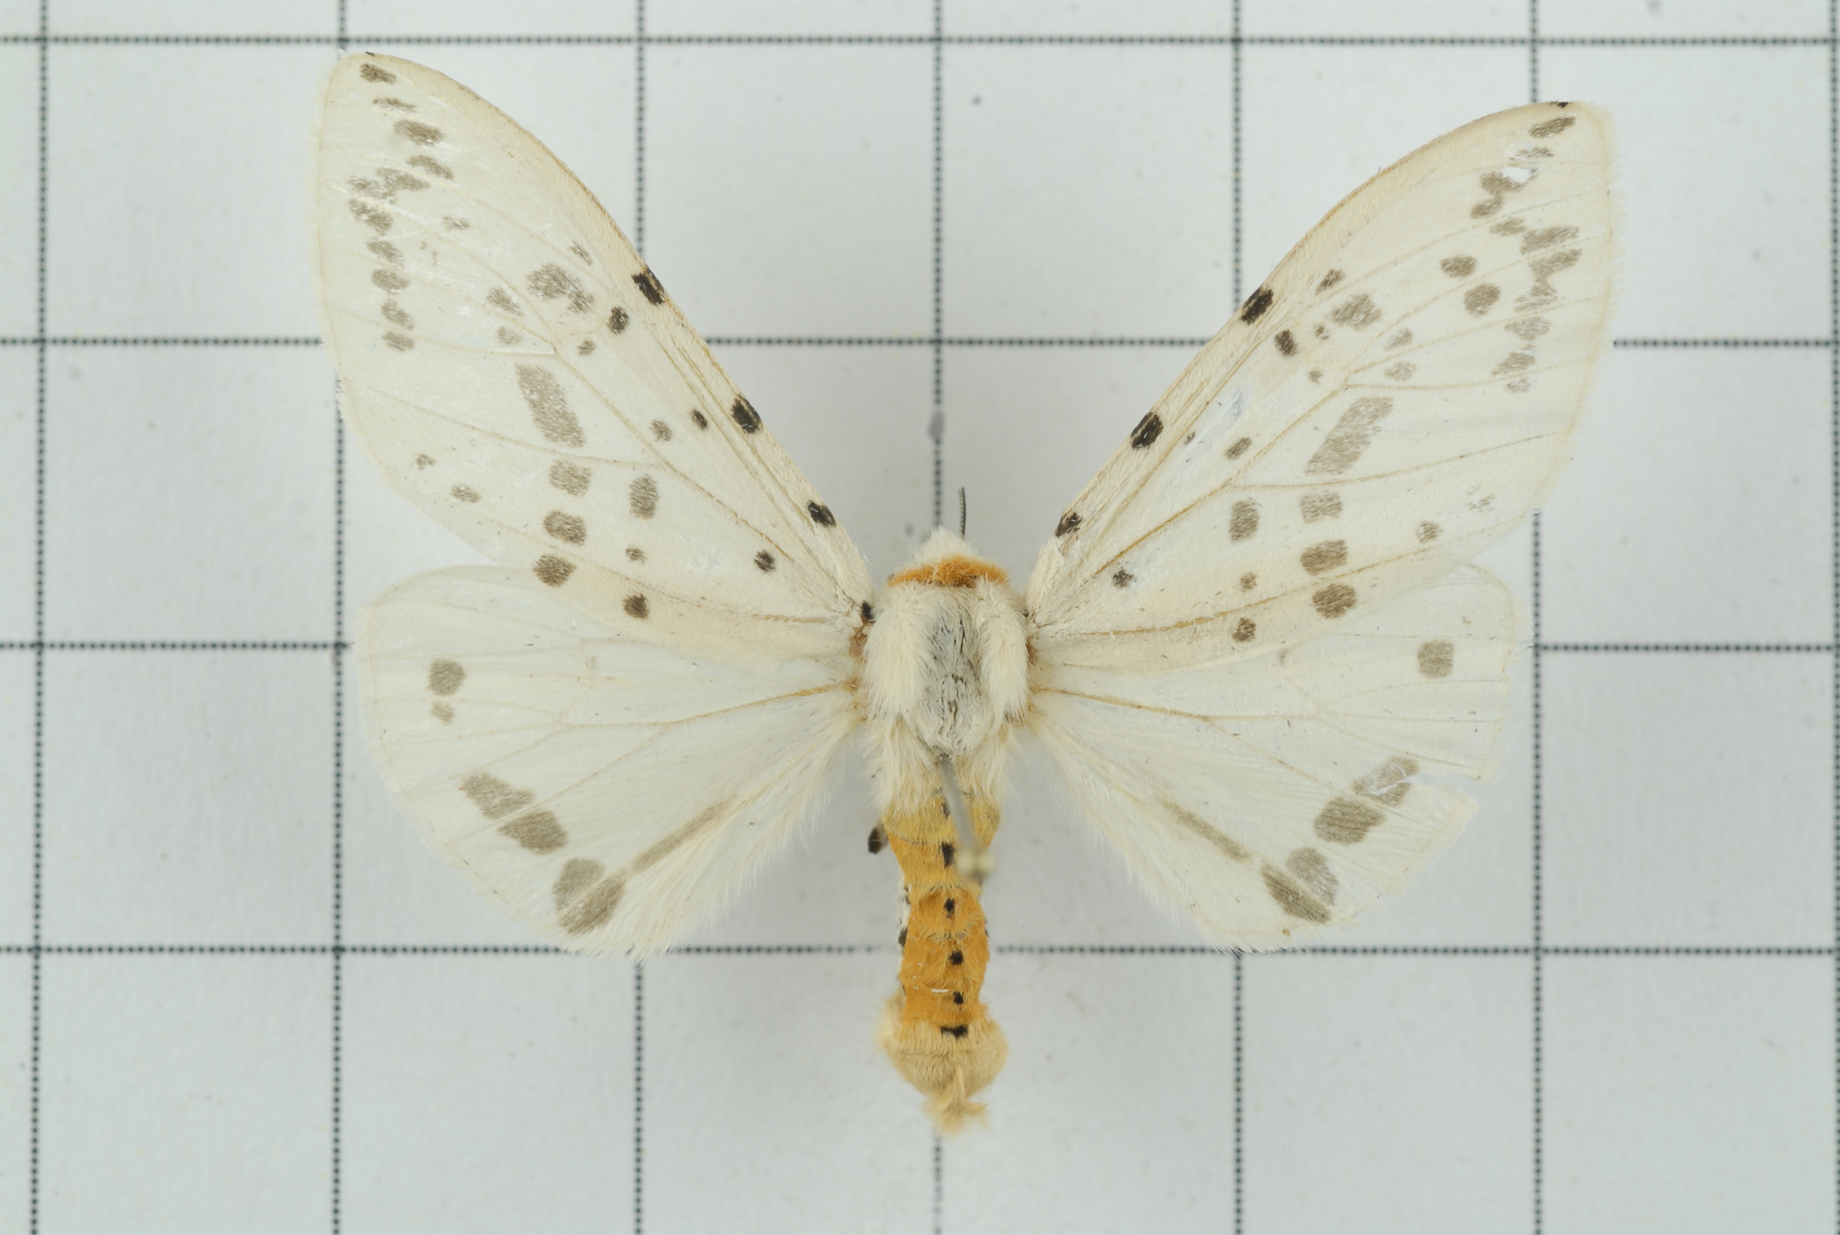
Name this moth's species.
Lemyra imparilis
